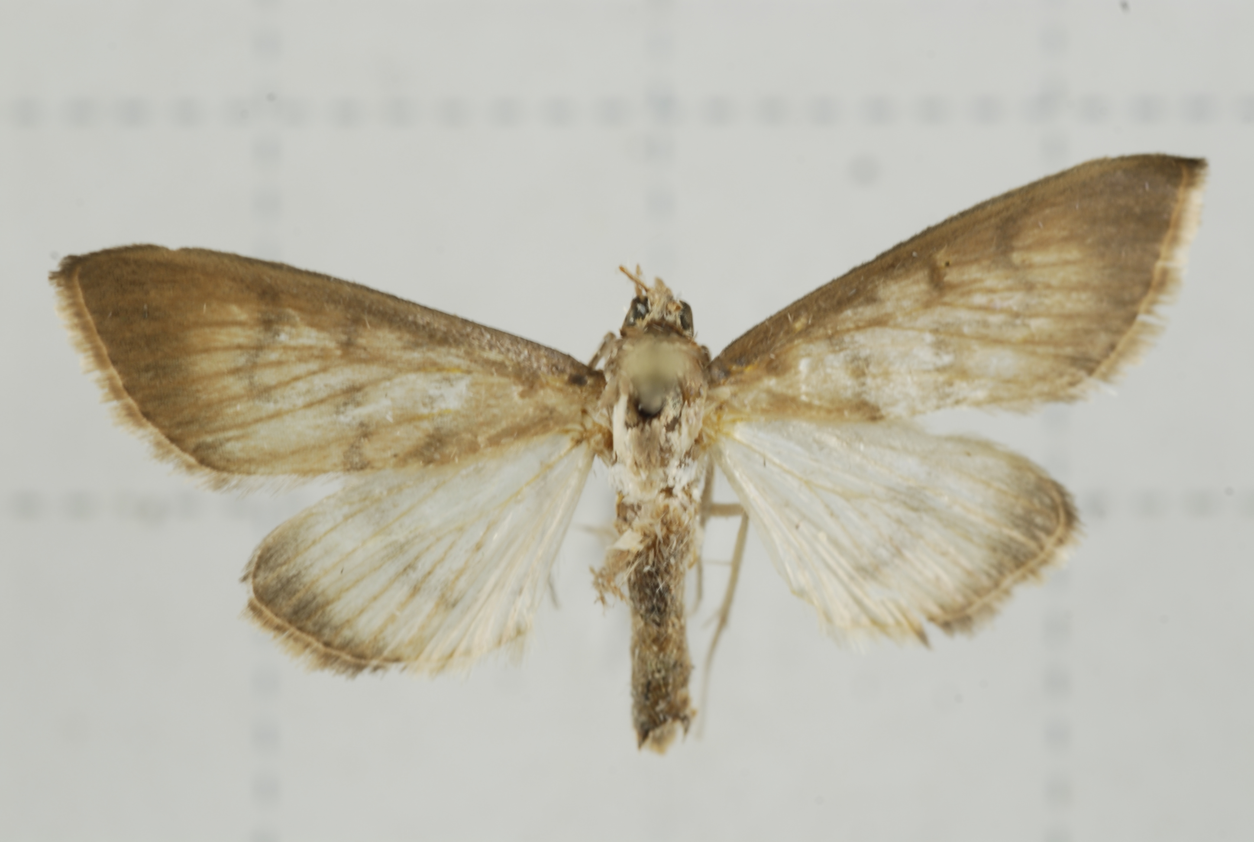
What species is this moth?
Crypsiptya coclesalis
